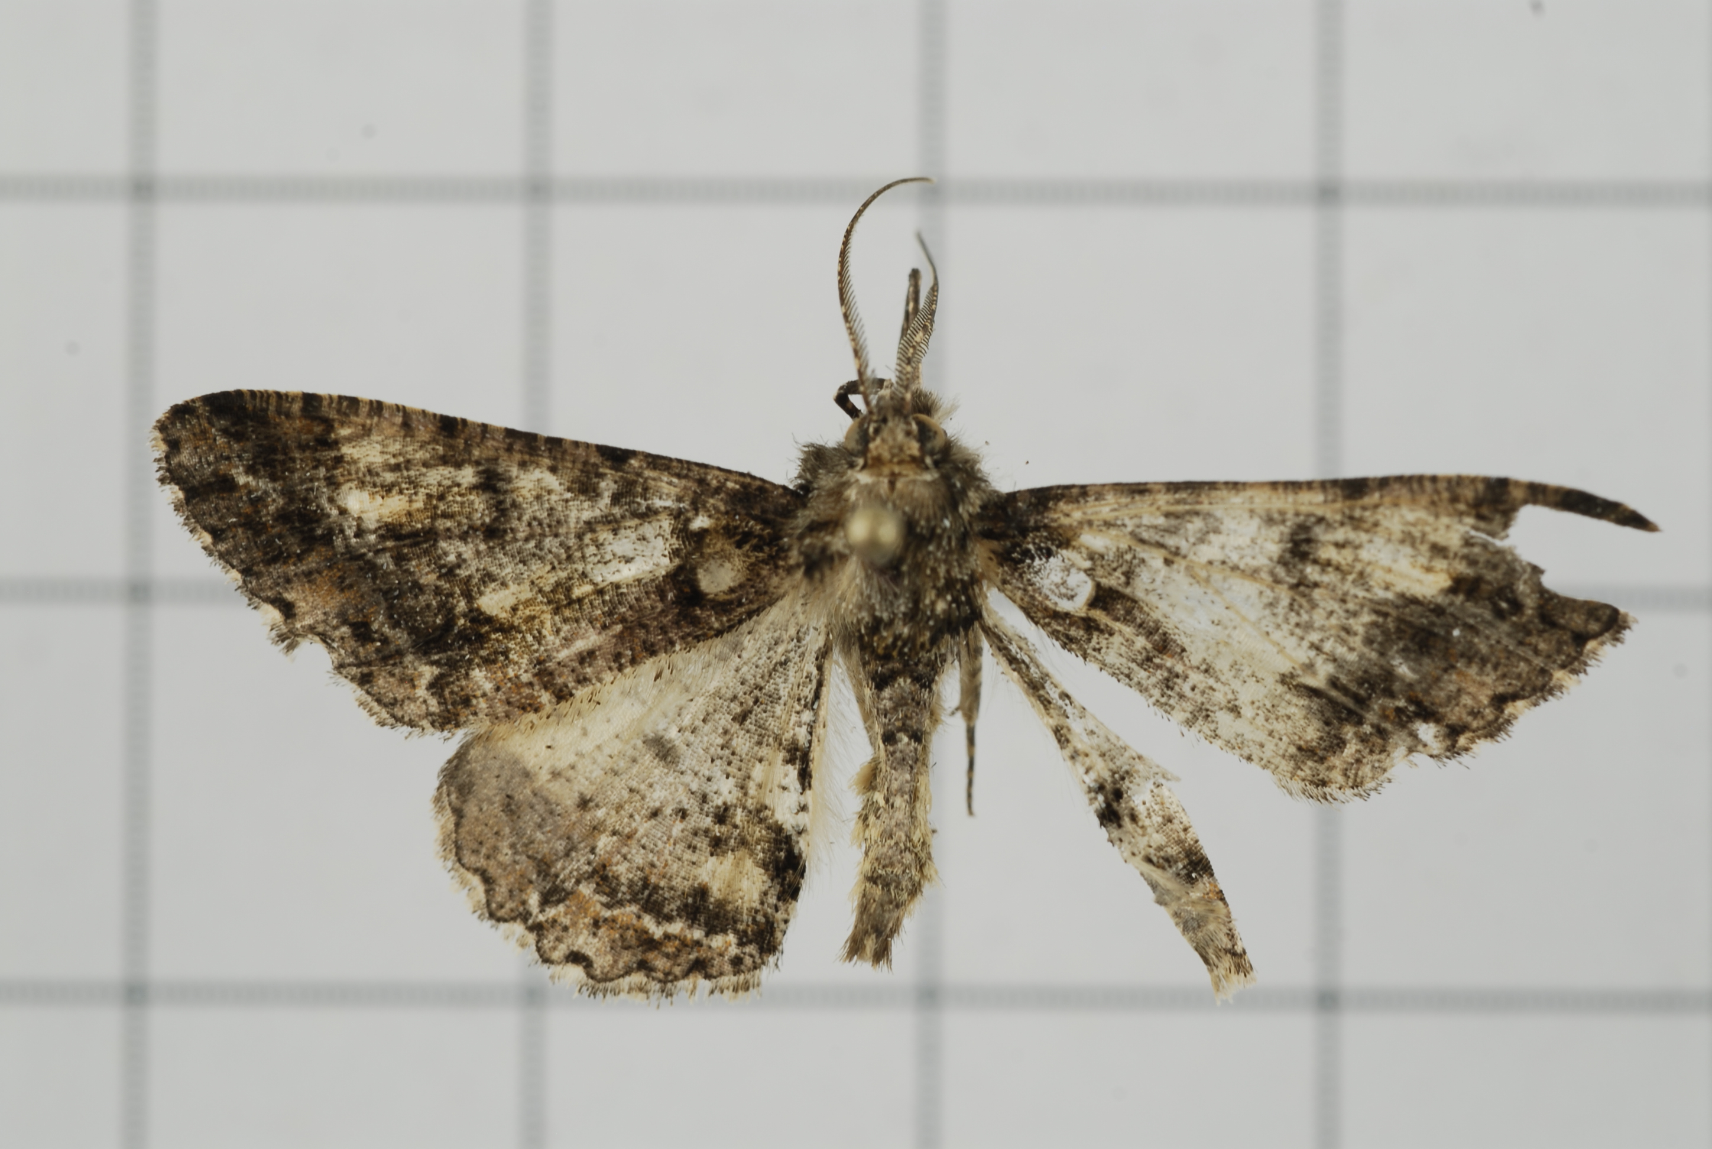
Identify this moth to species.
Alcis taiwanovariegata
